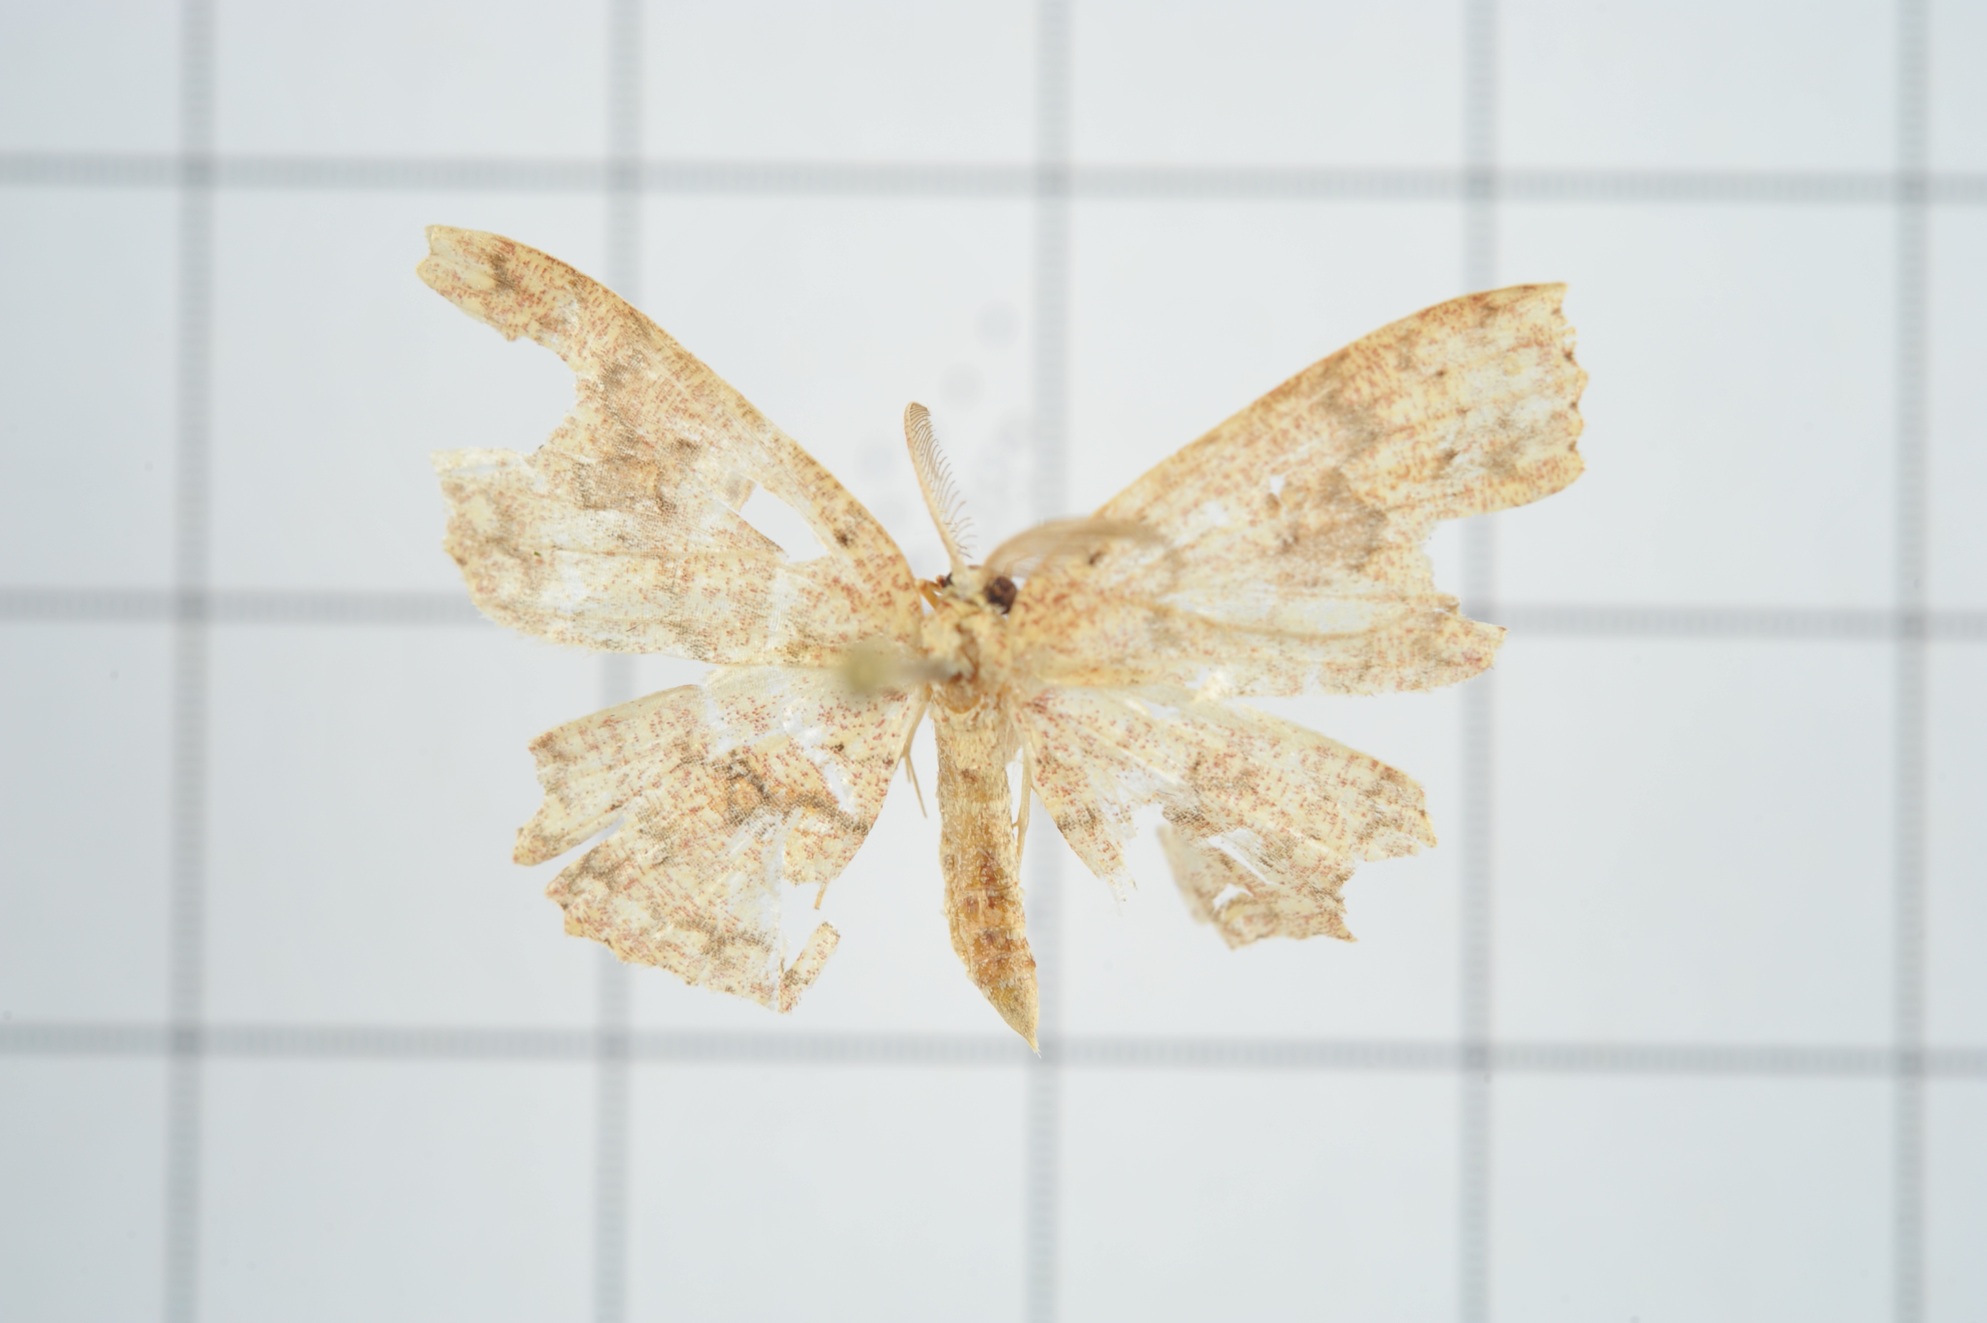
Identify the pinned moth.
Cyclophora taiwana
